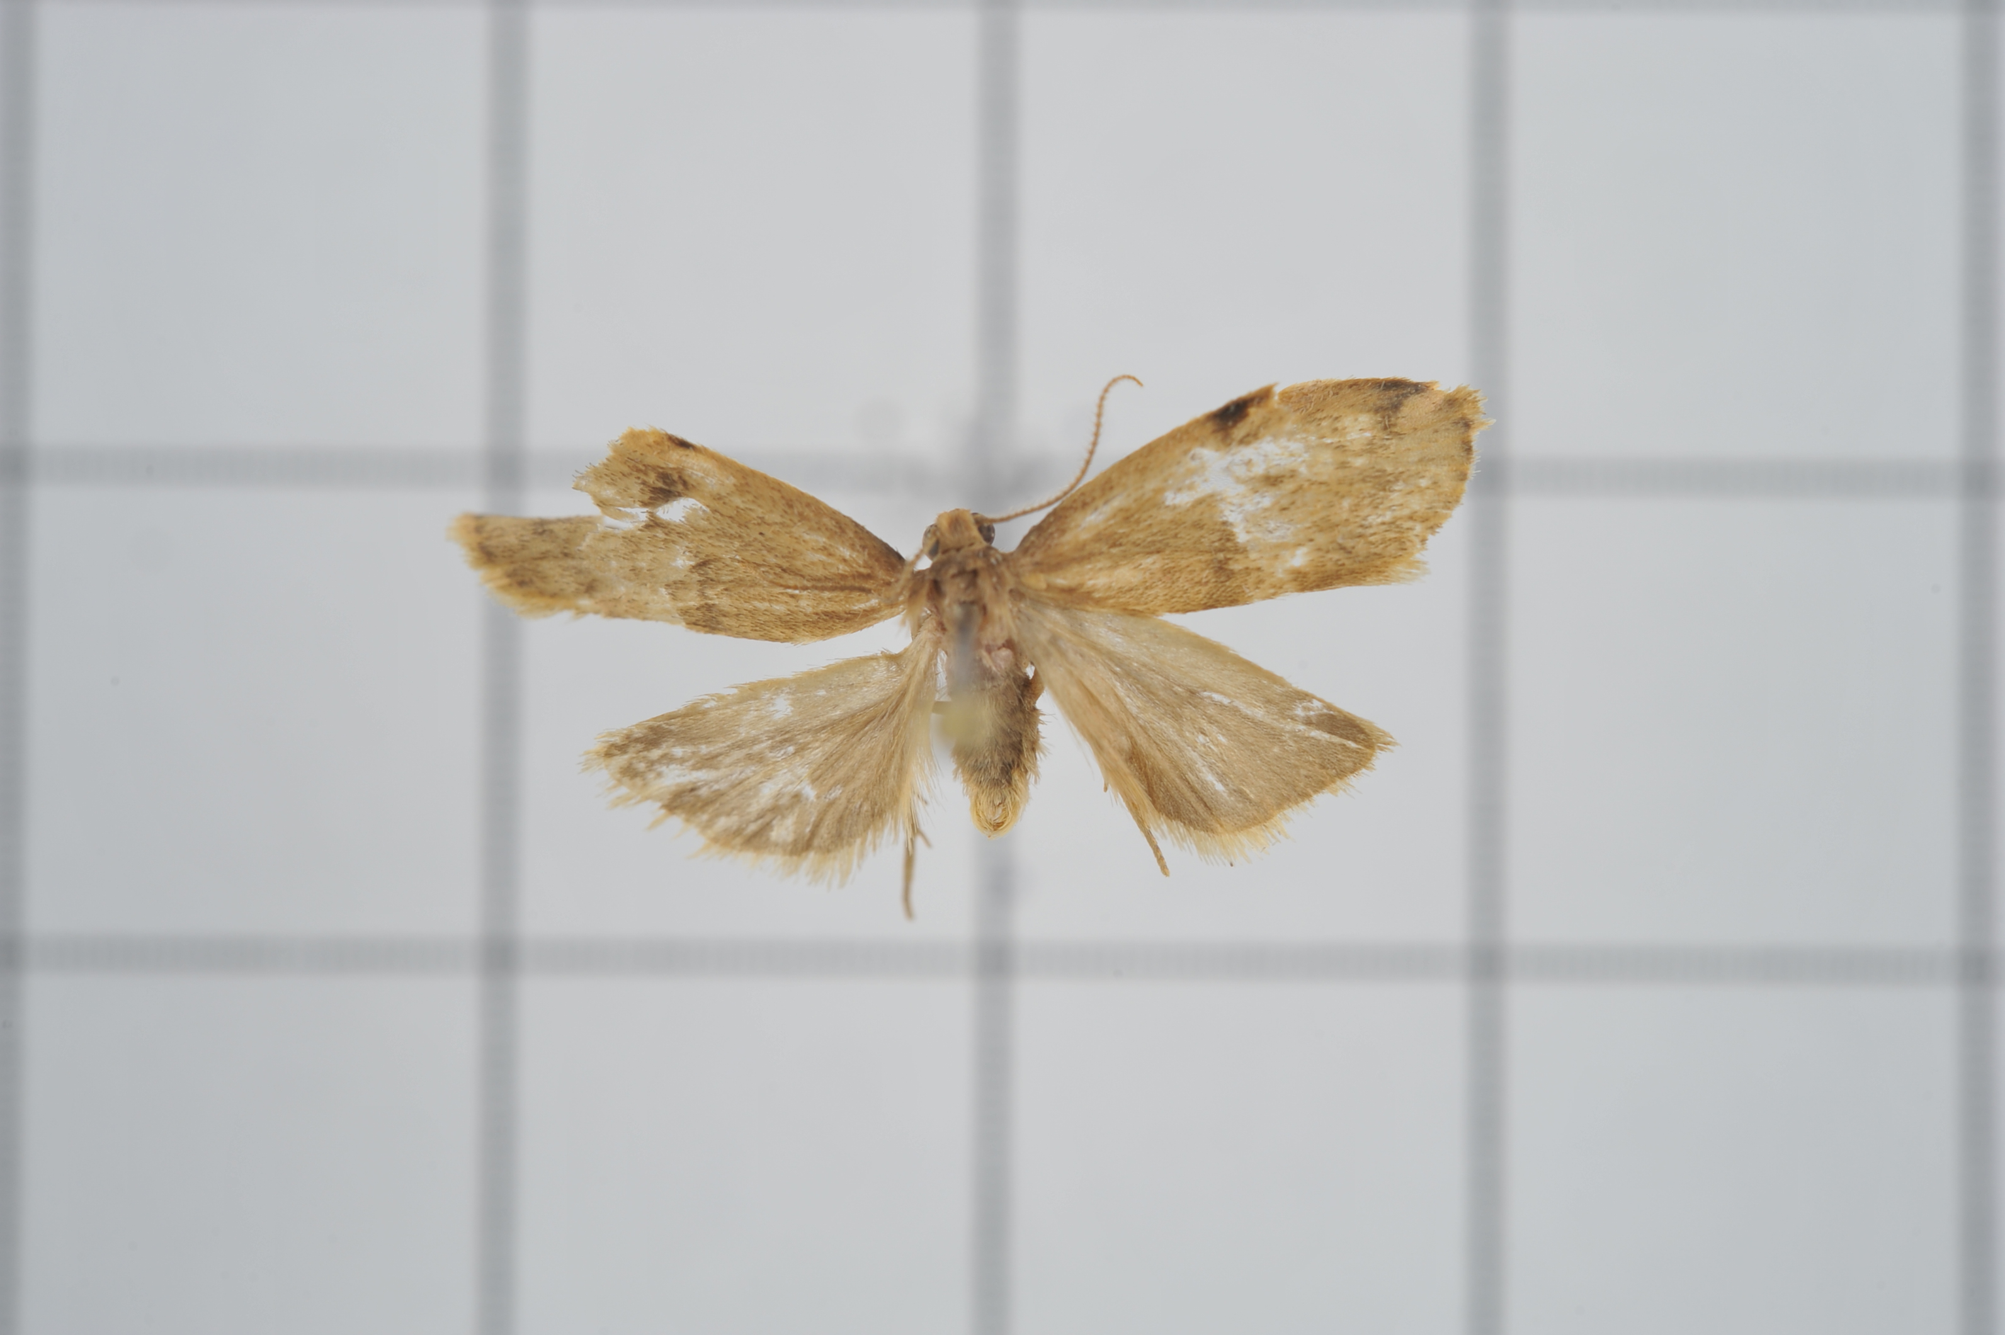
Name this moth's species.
Mithuna arizana
